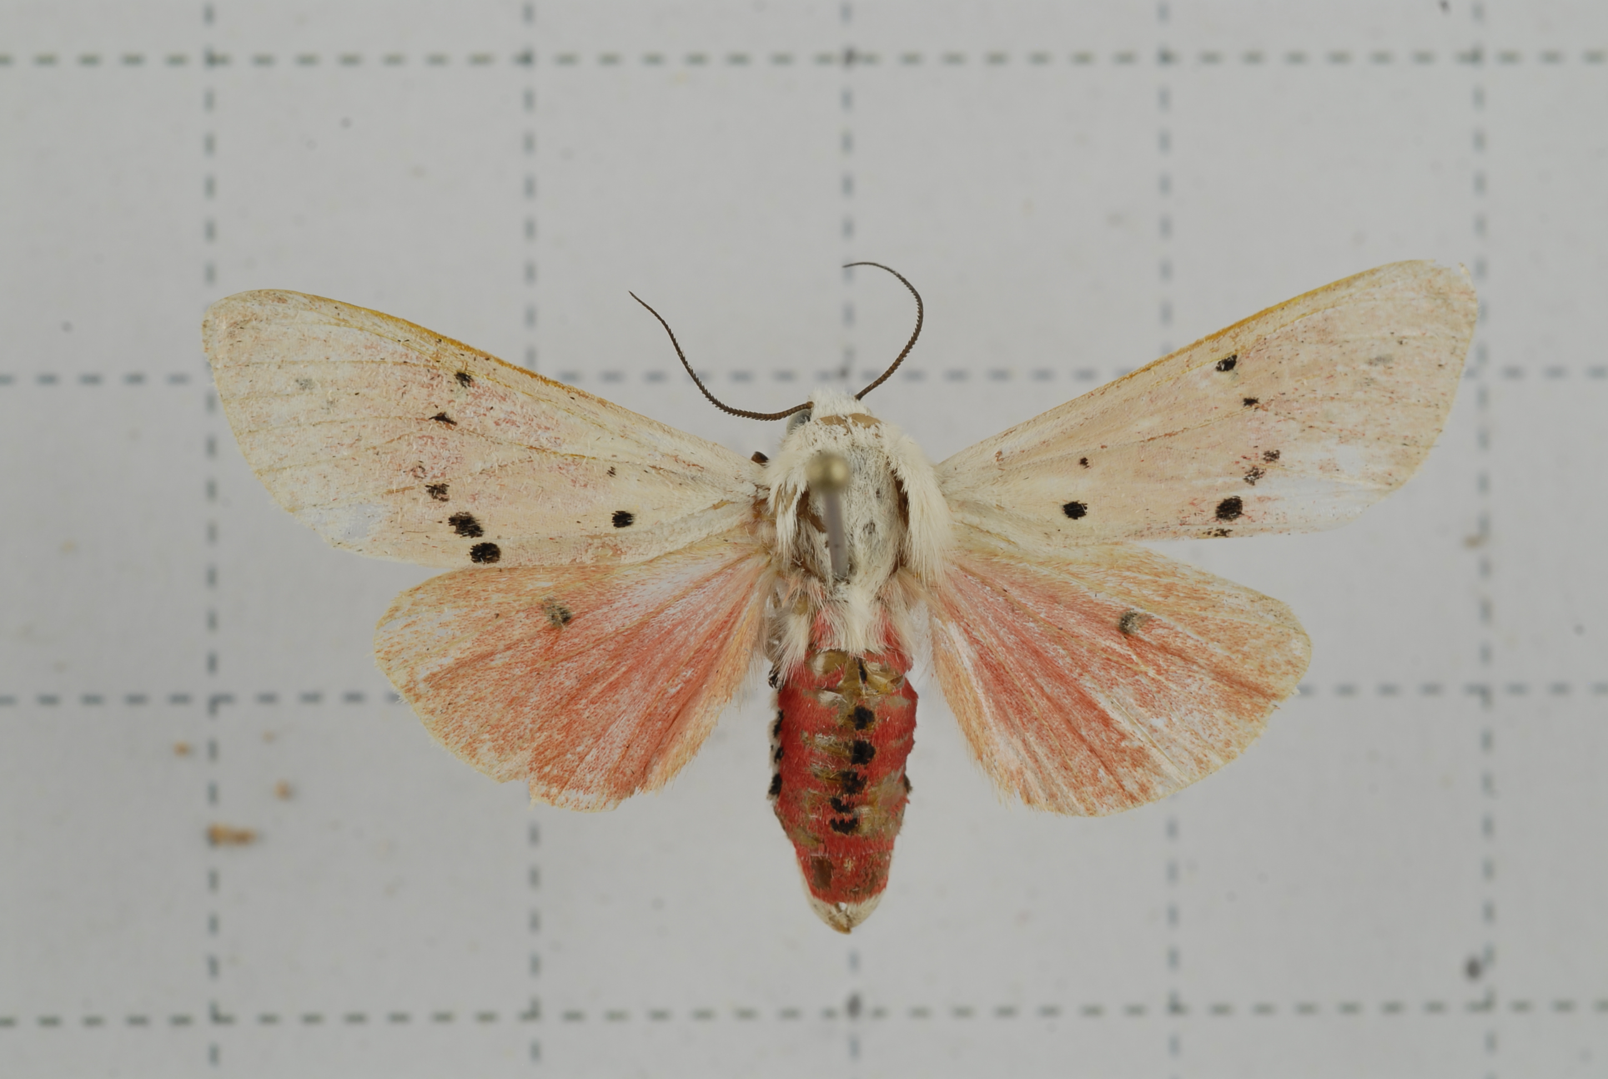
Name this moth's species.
Spilarctia subcarnea
